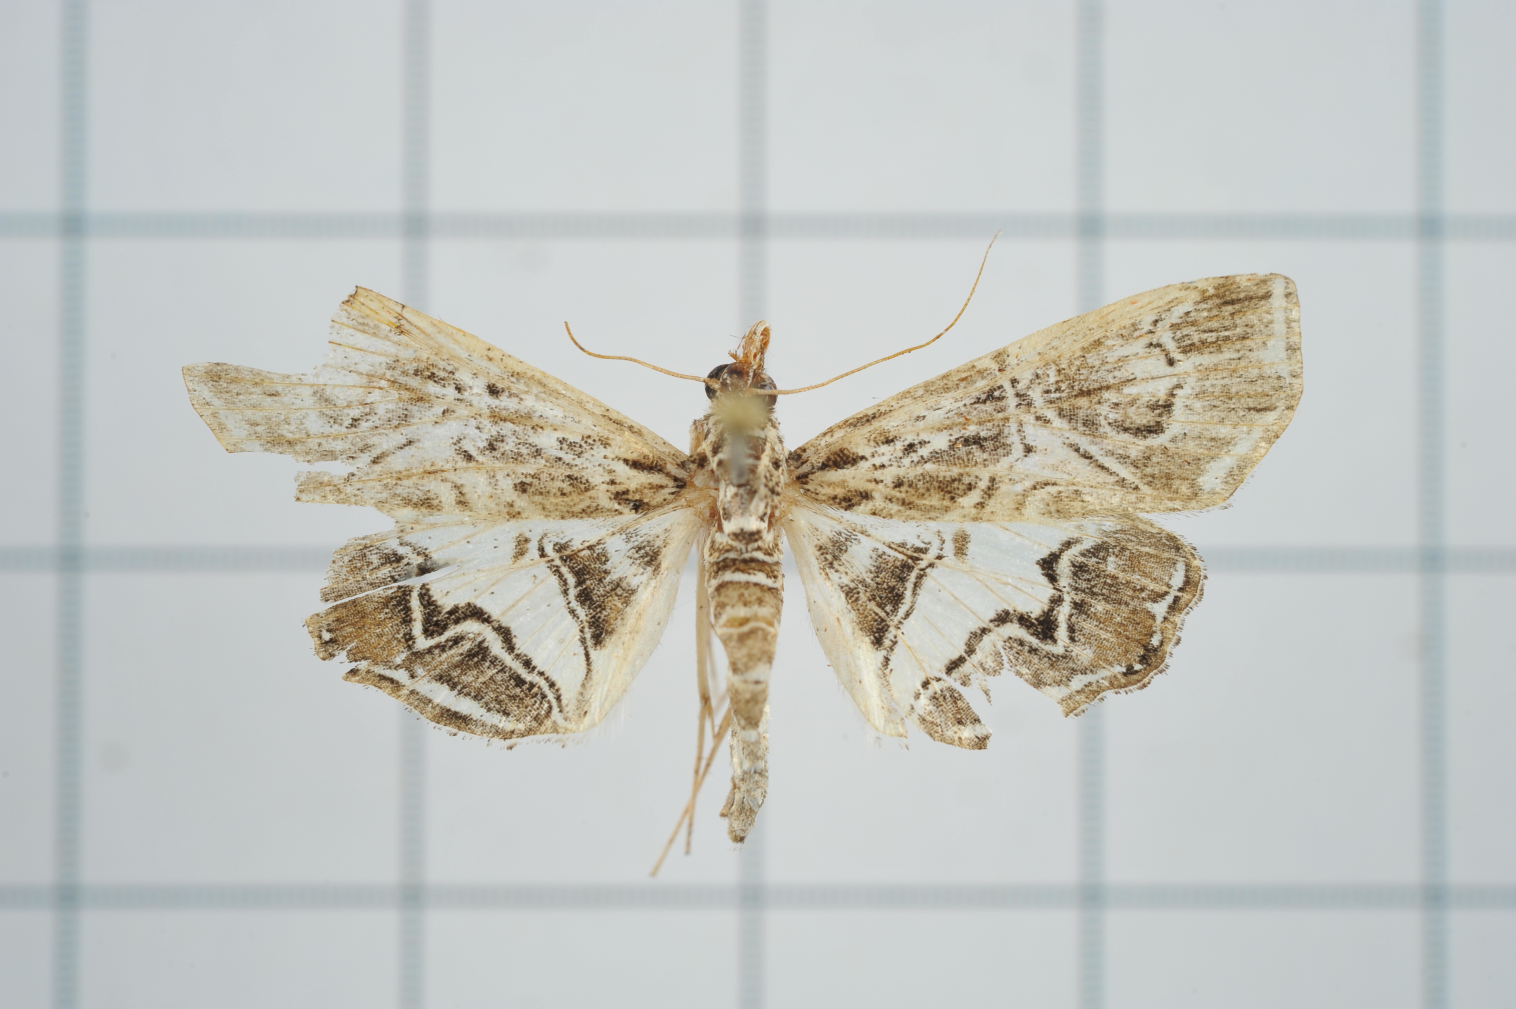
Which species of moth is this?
Paracymoriza vagalis
